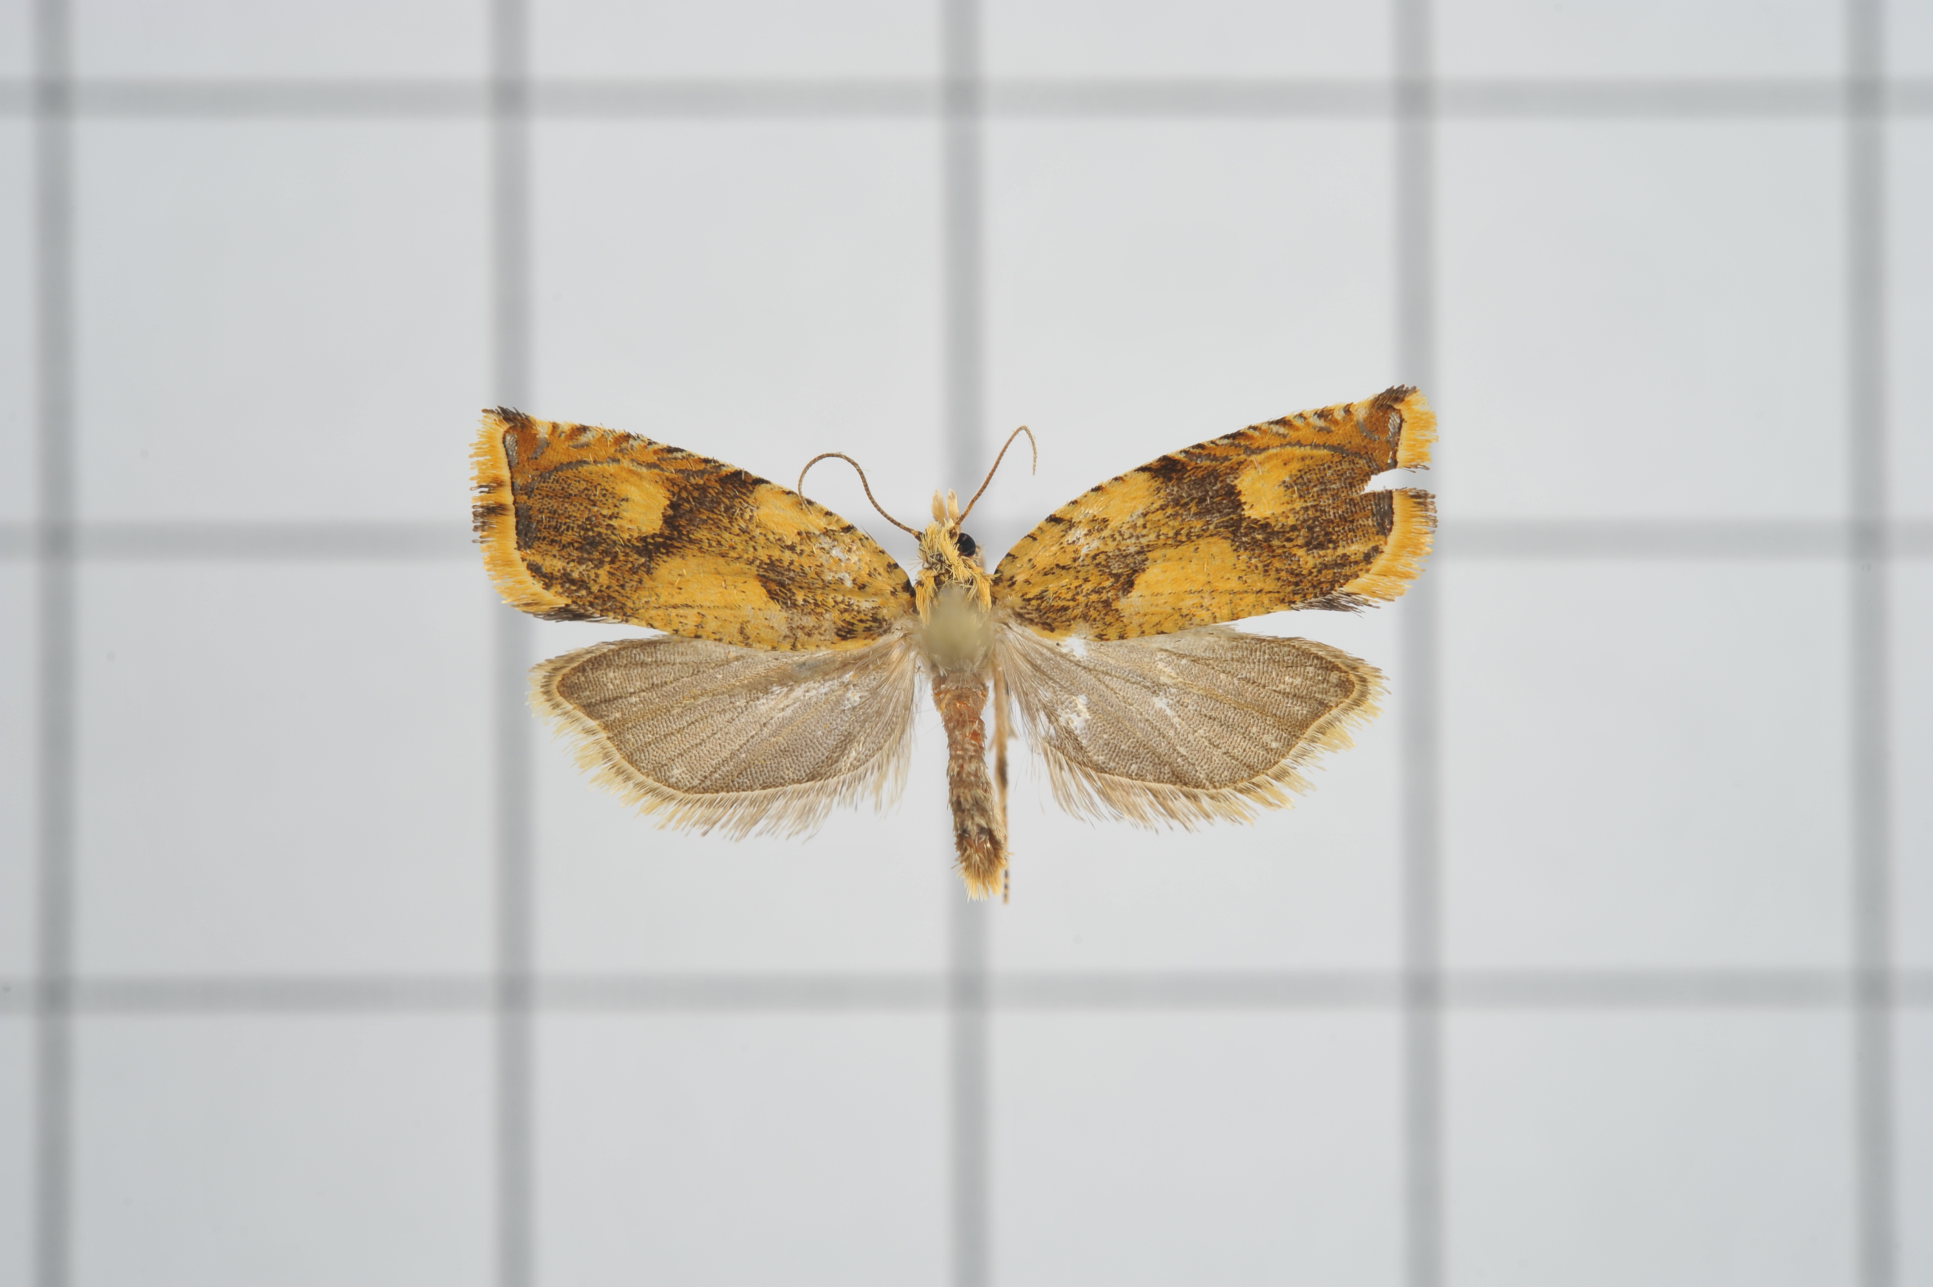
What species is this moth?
Hermenias pilushina
